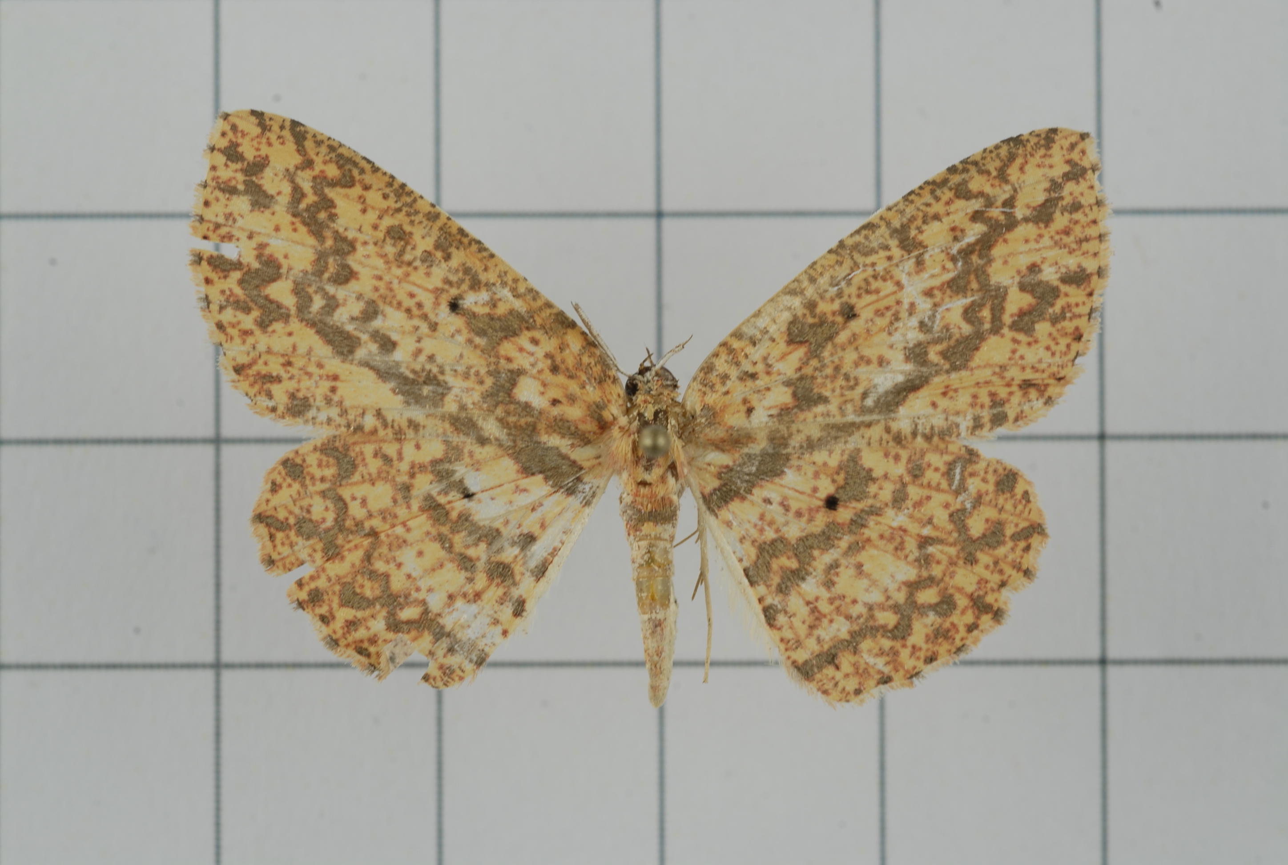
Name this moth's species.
Borbacha pardaria
